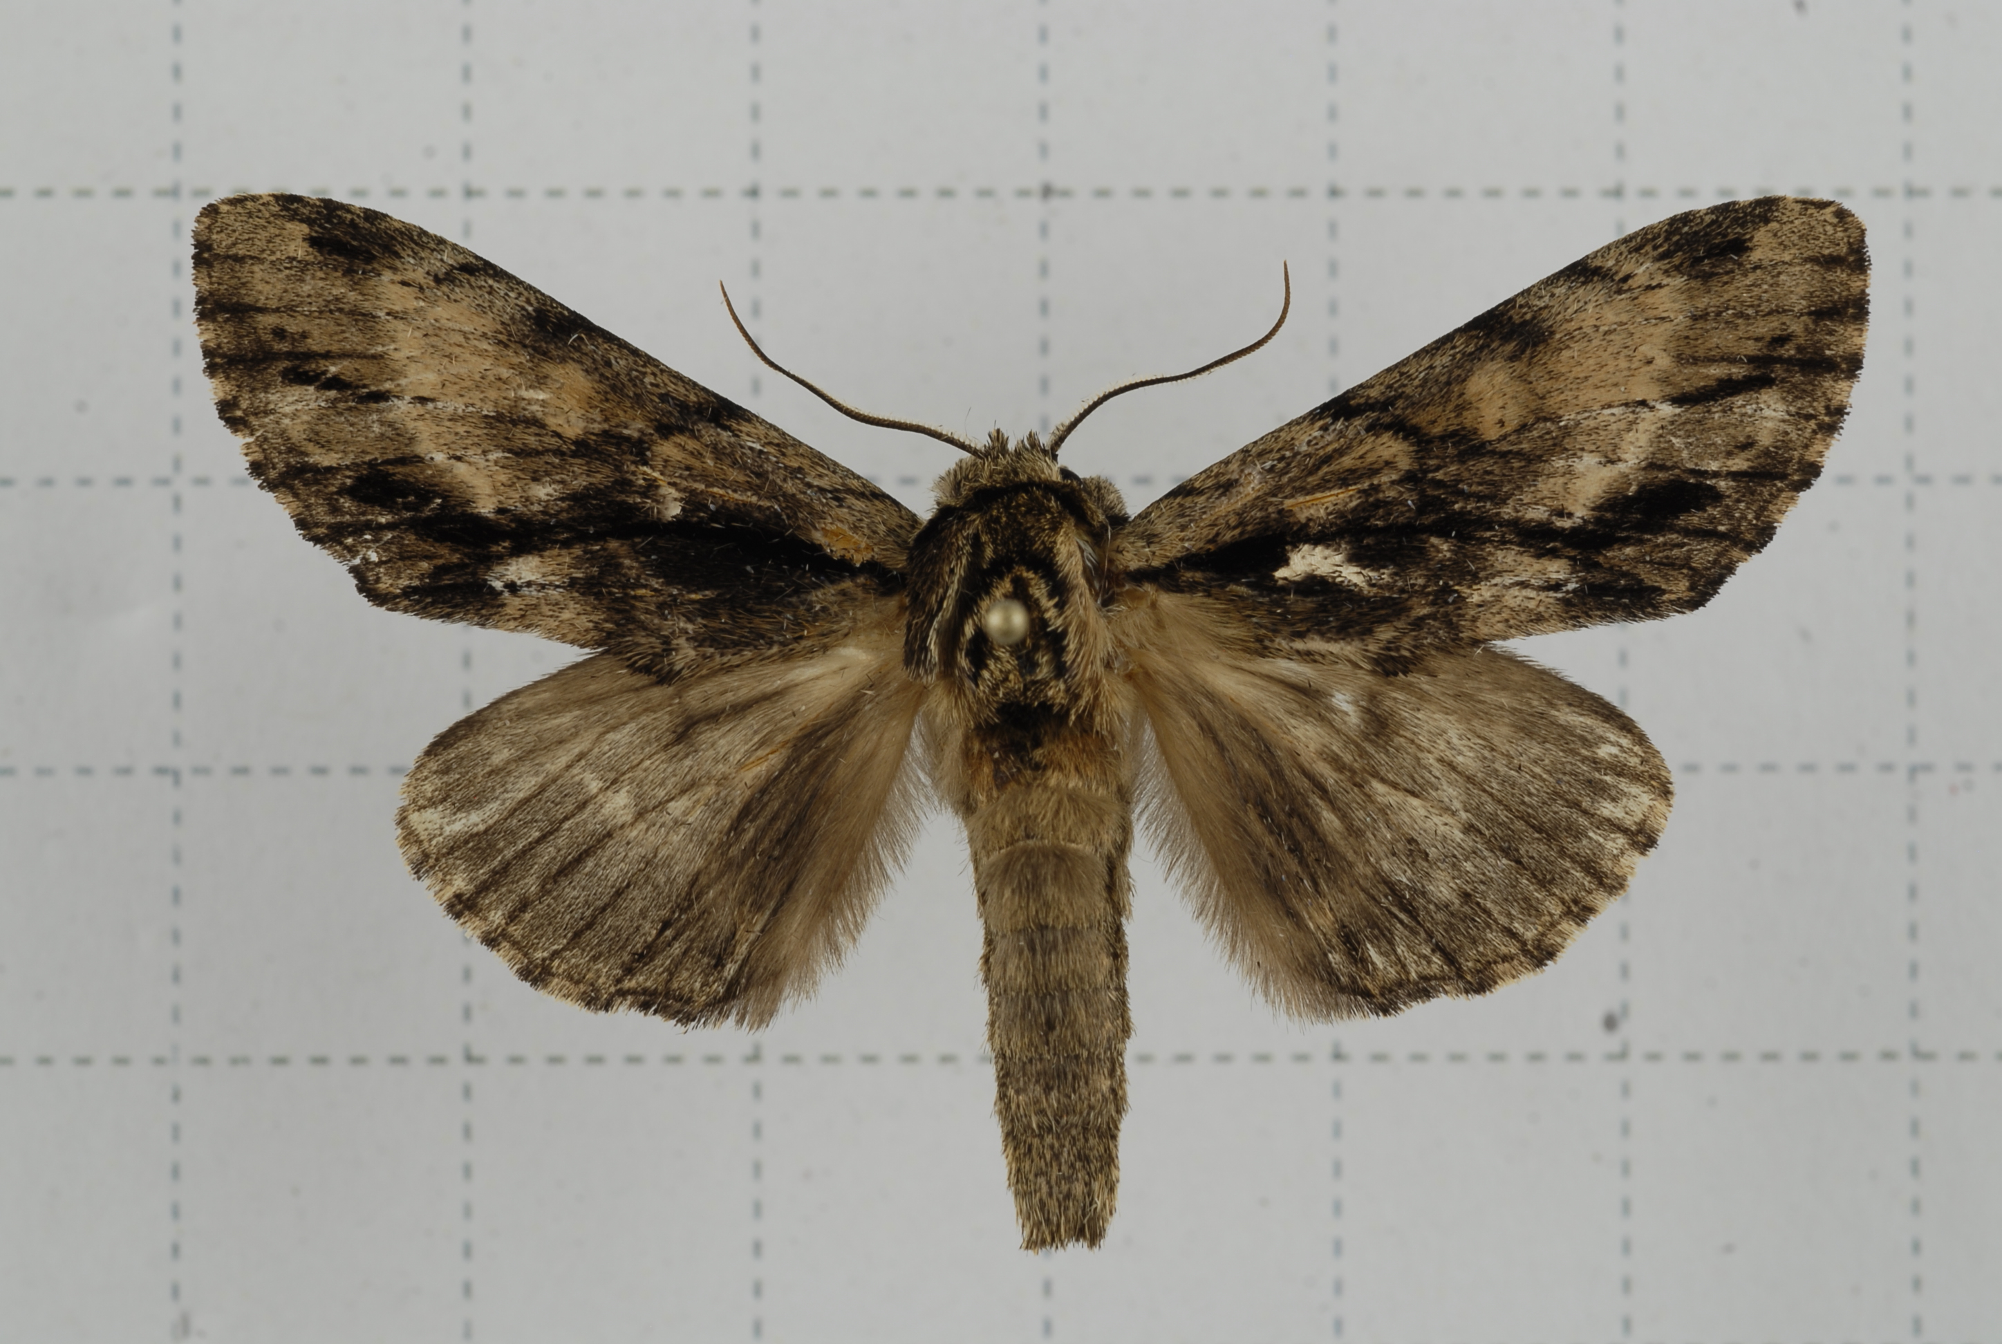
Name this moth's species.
Shaka mushana
